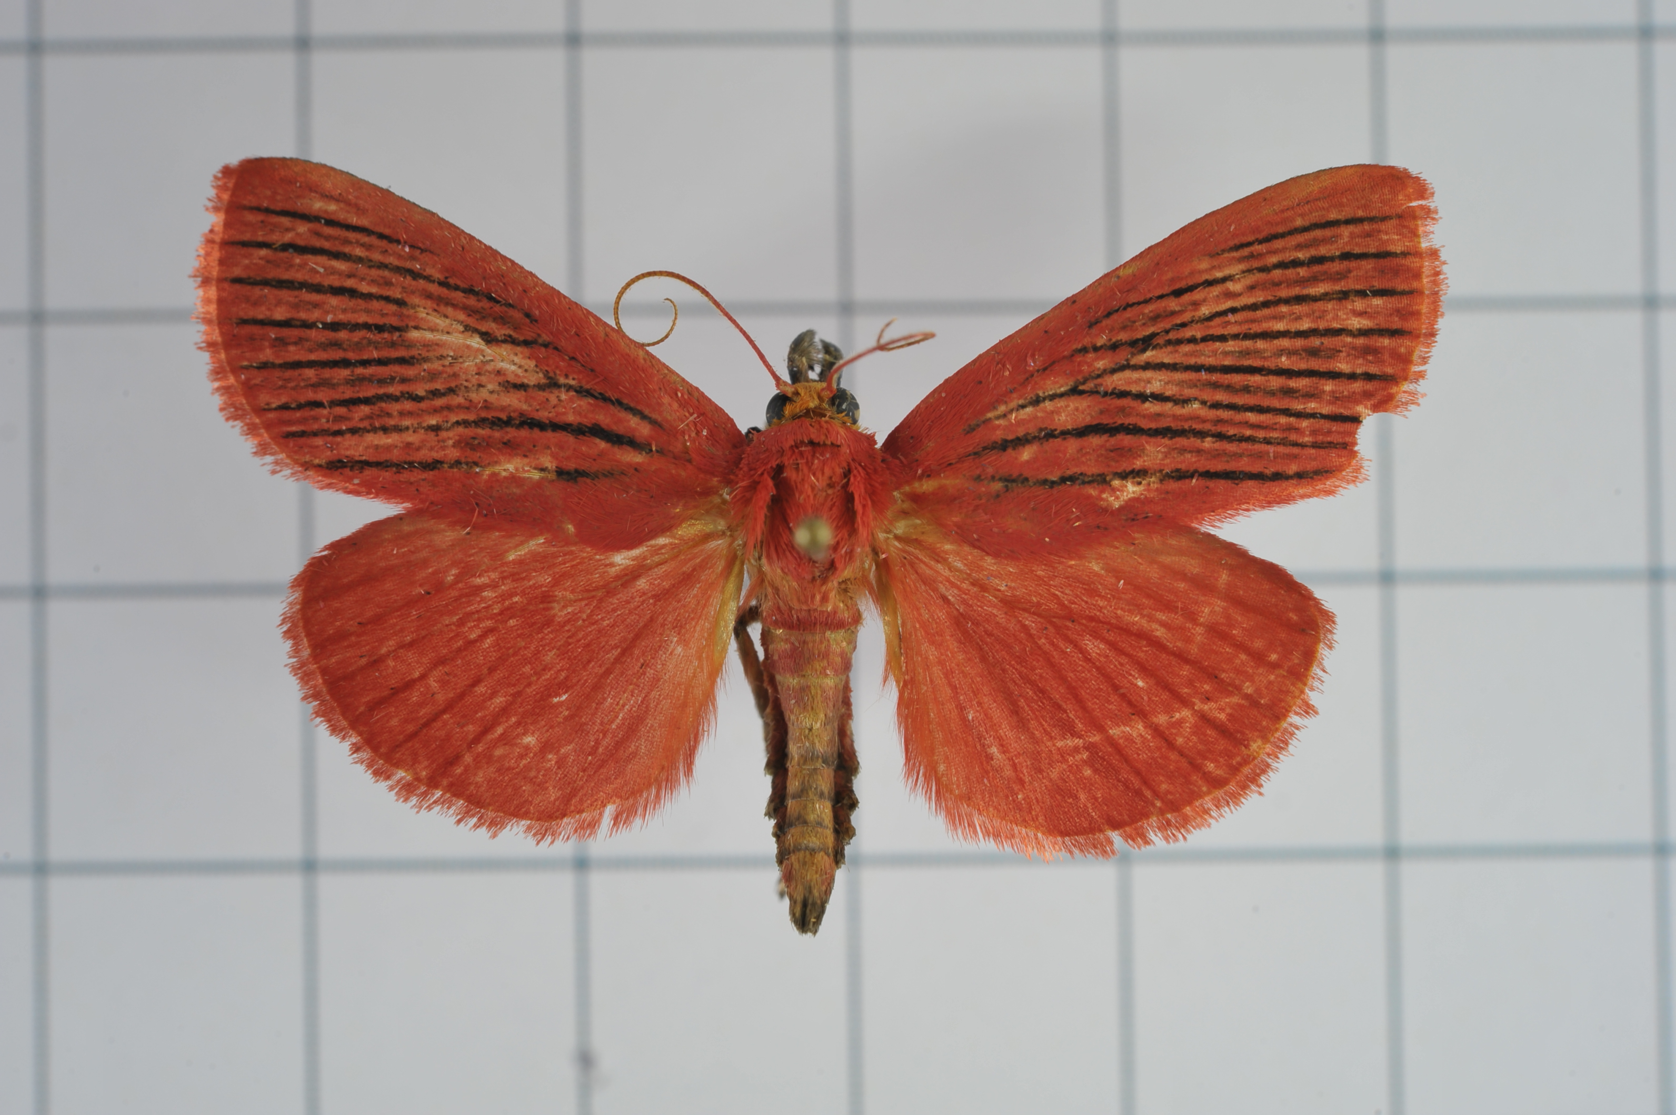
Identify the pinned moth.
Arctioblepsis rubida
